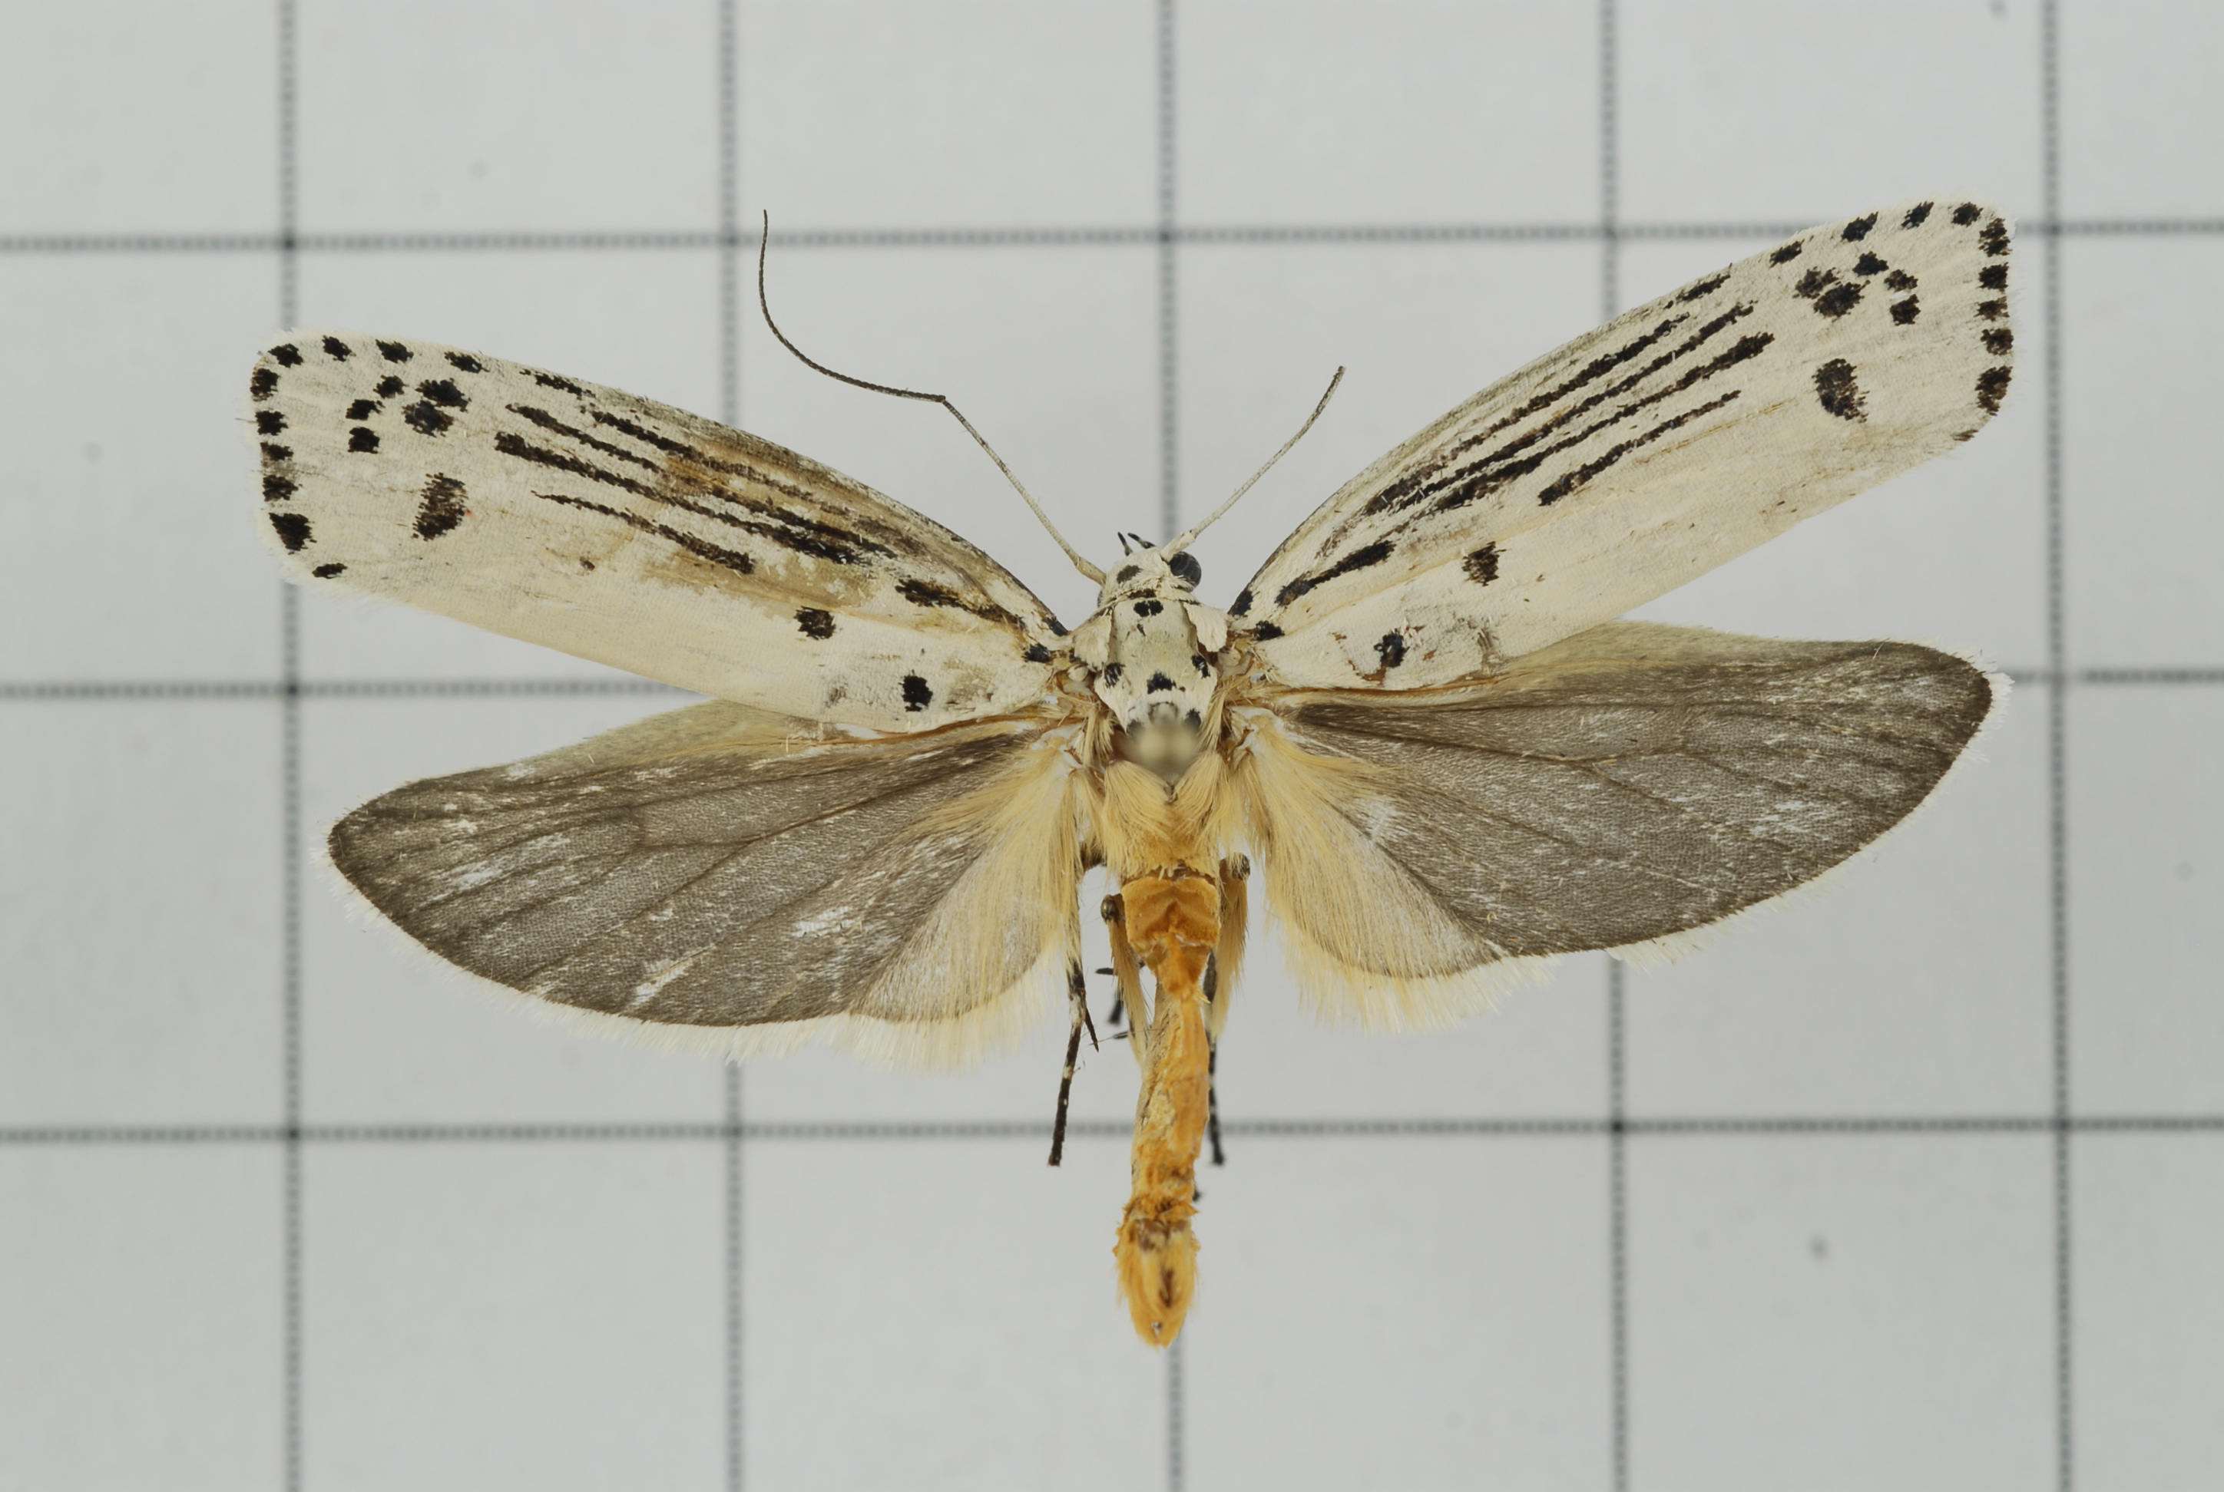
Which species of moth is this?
Ethmia lineatonotella
